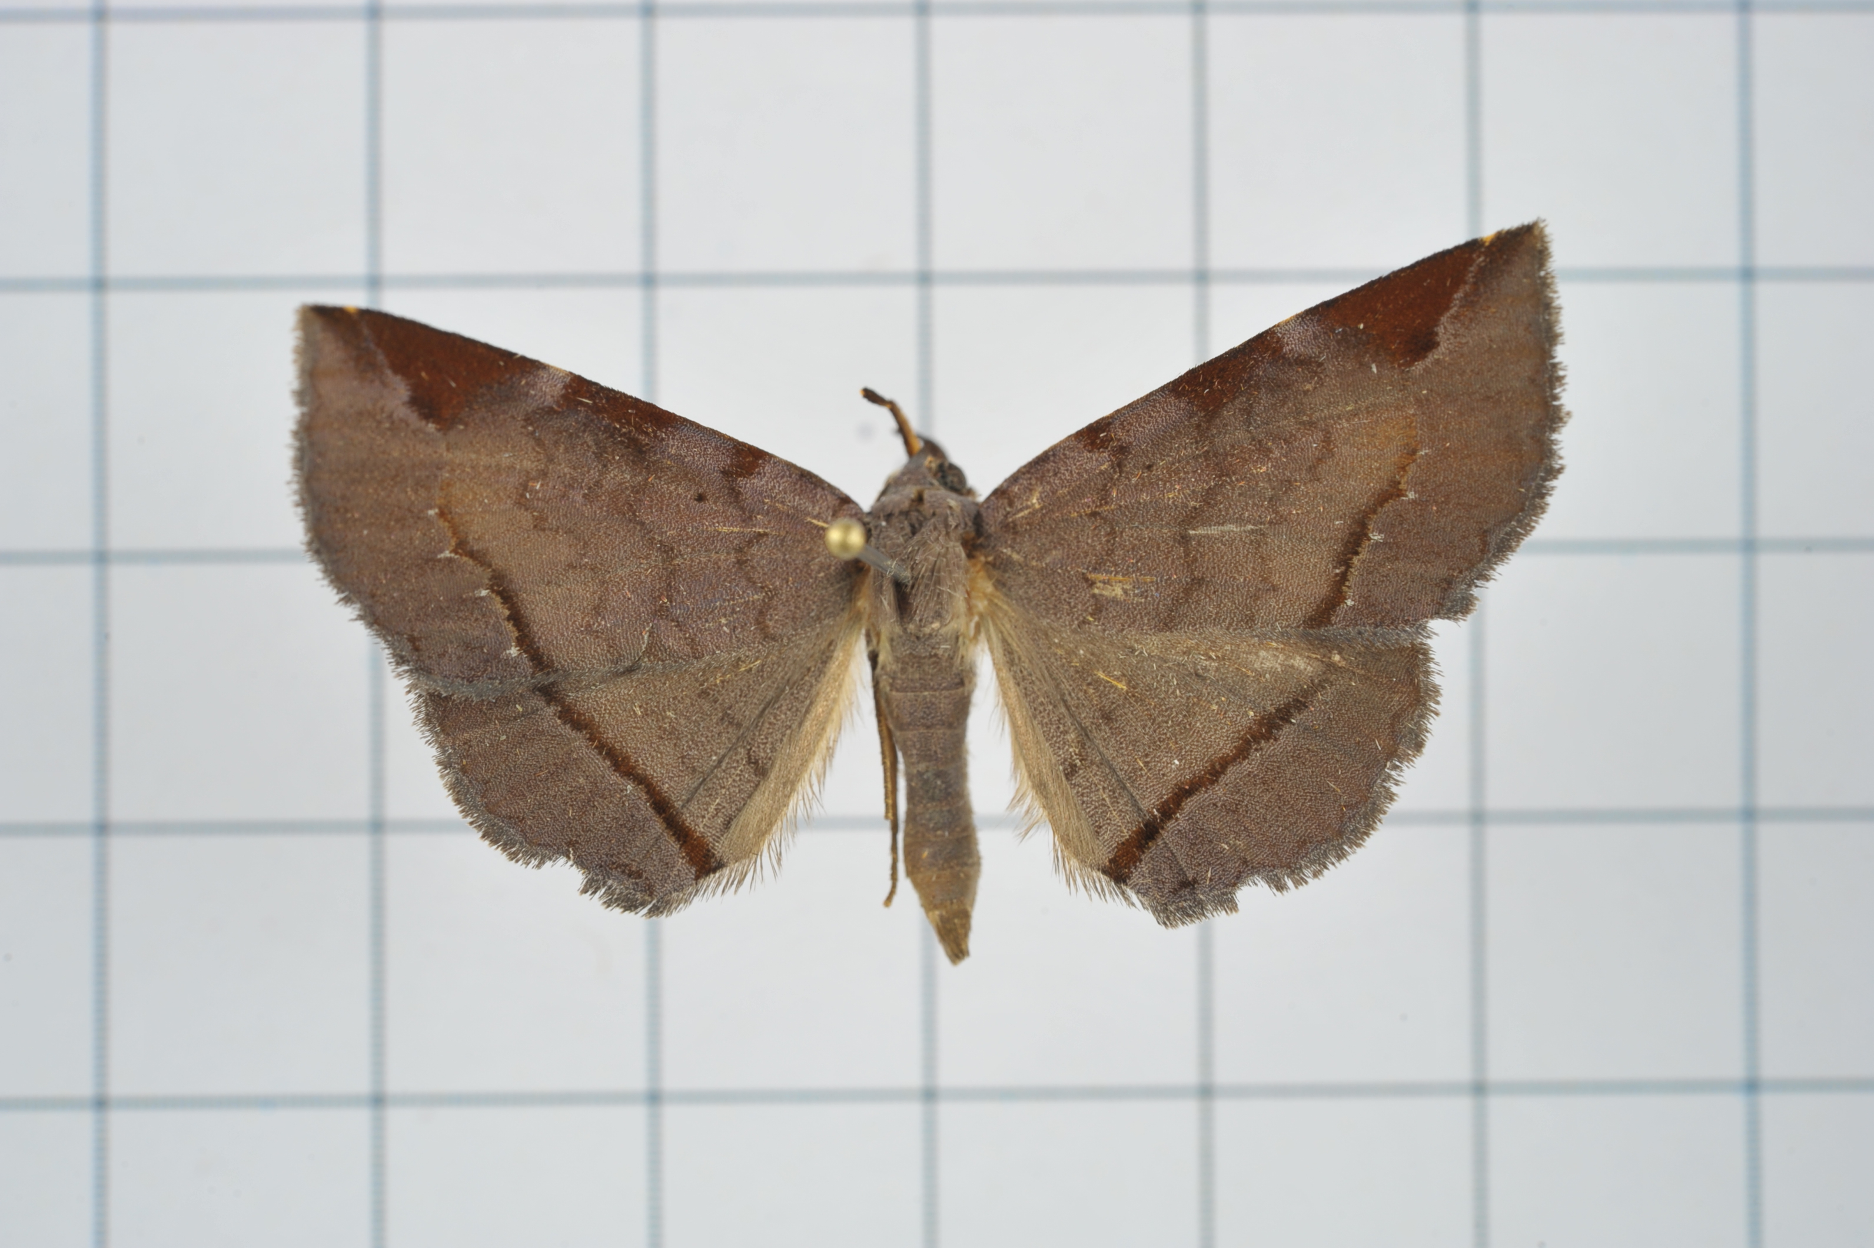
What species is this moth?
Mecodina subcostalis
